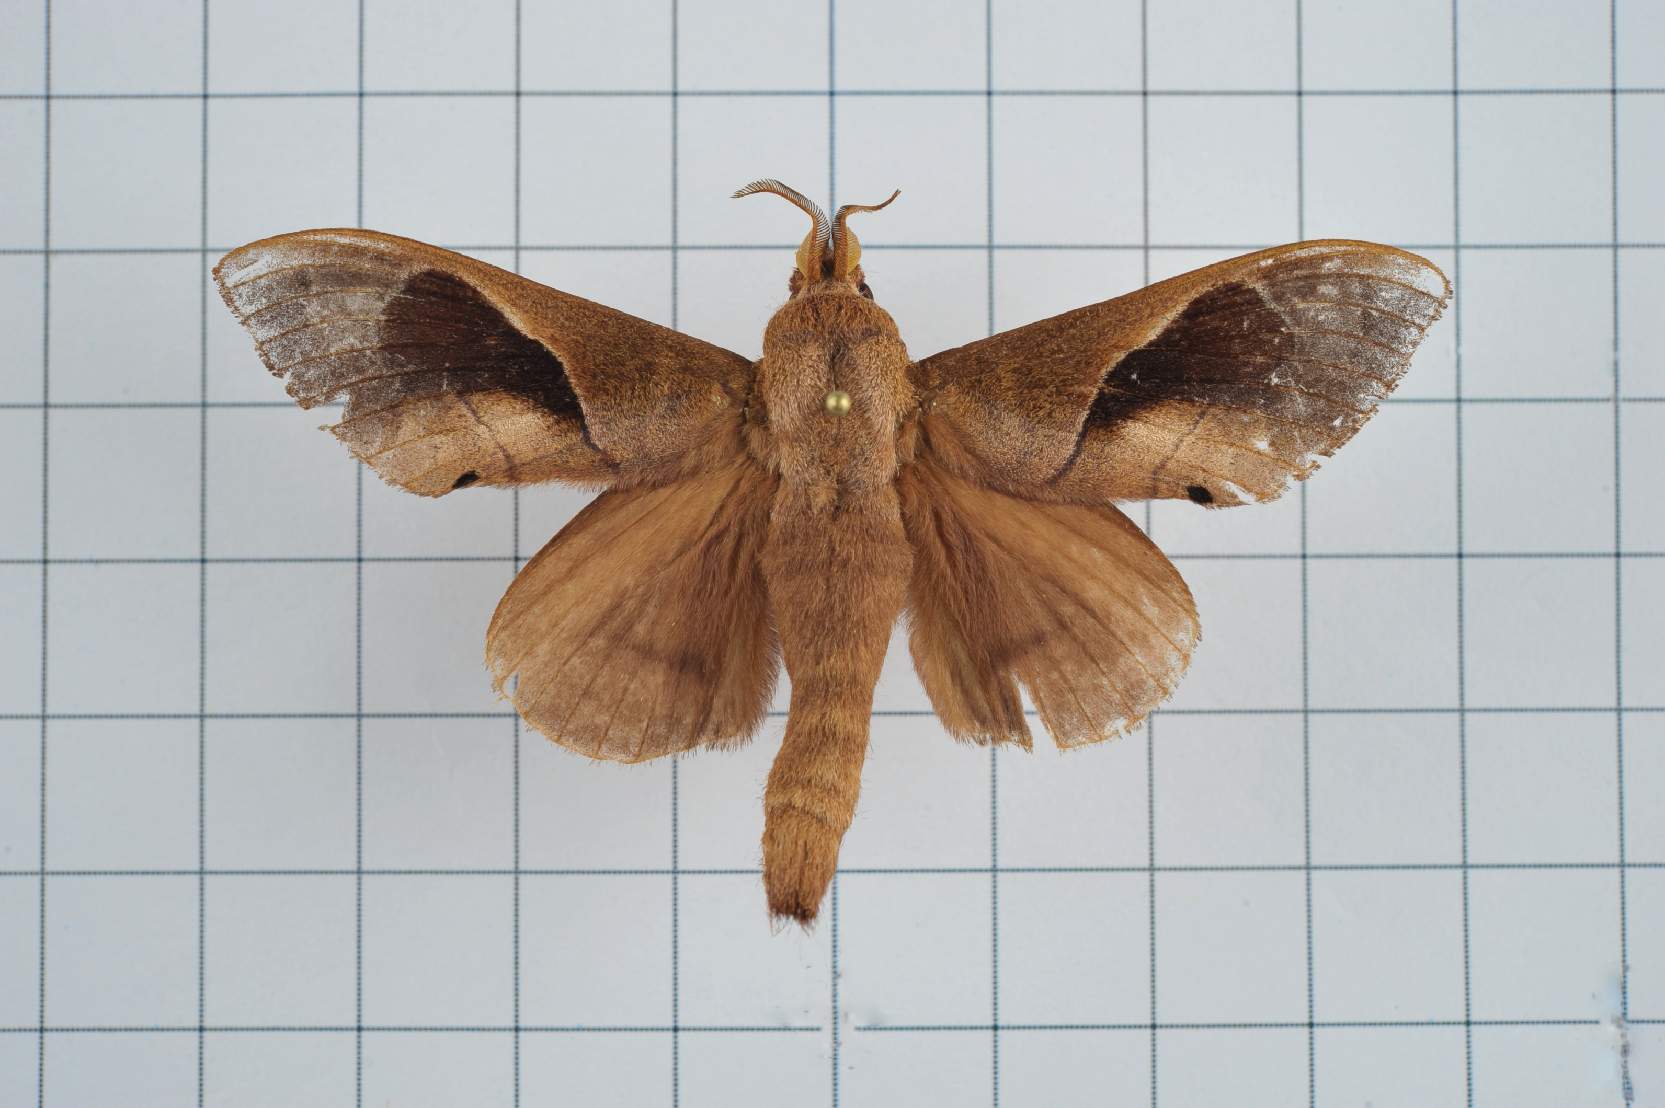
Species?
Paralebeda femorata mirabilis
